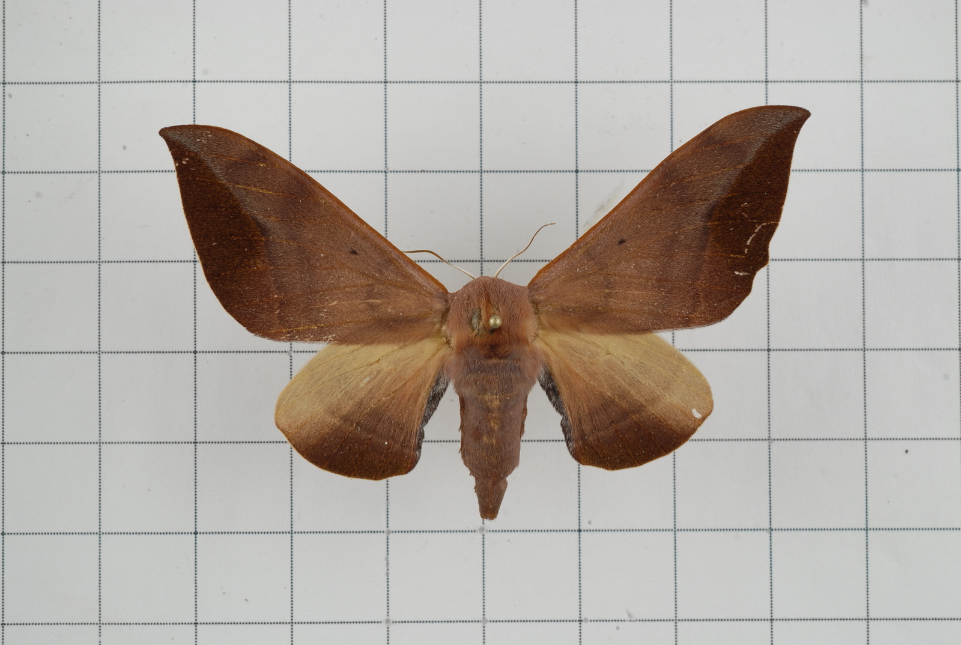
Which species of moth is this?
Smerkata fusca
